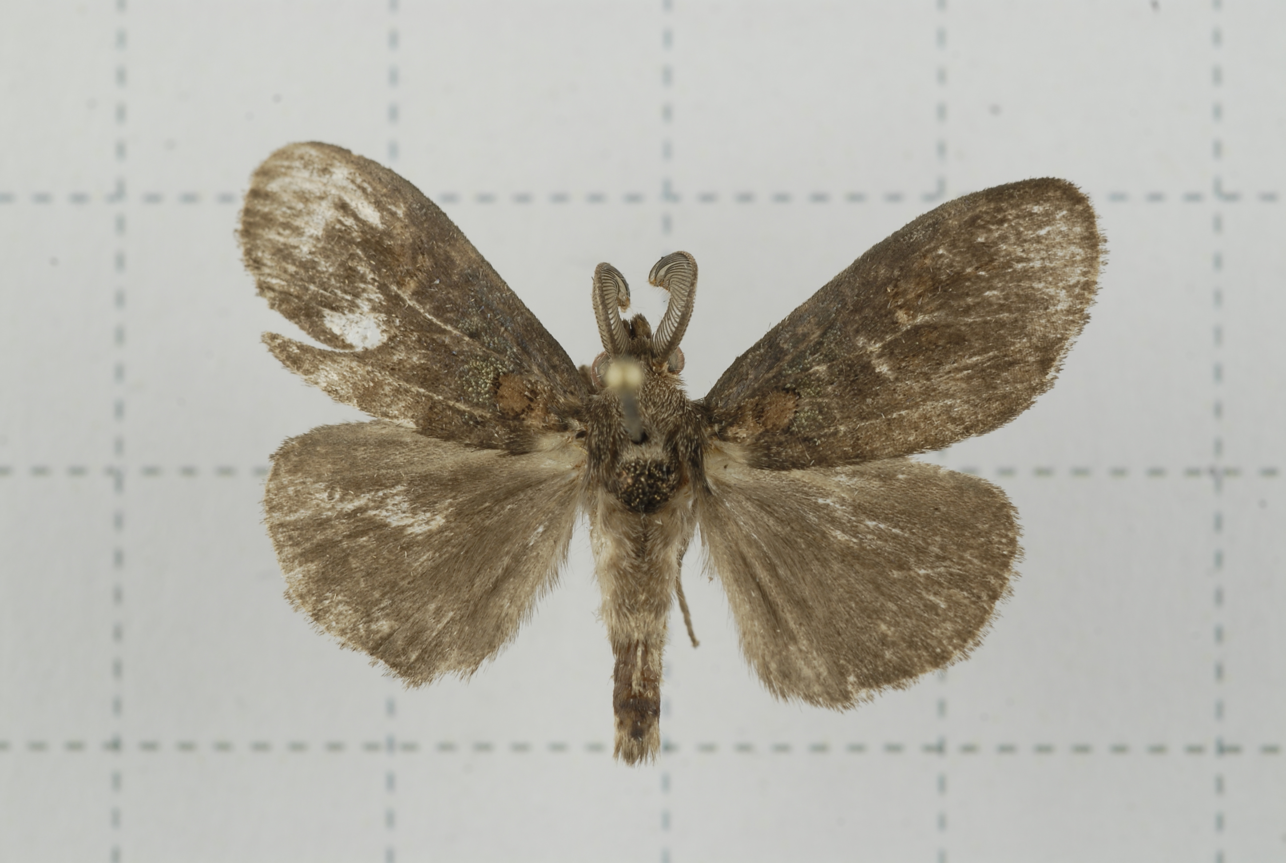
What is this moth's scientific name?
Olene dudgeoni
